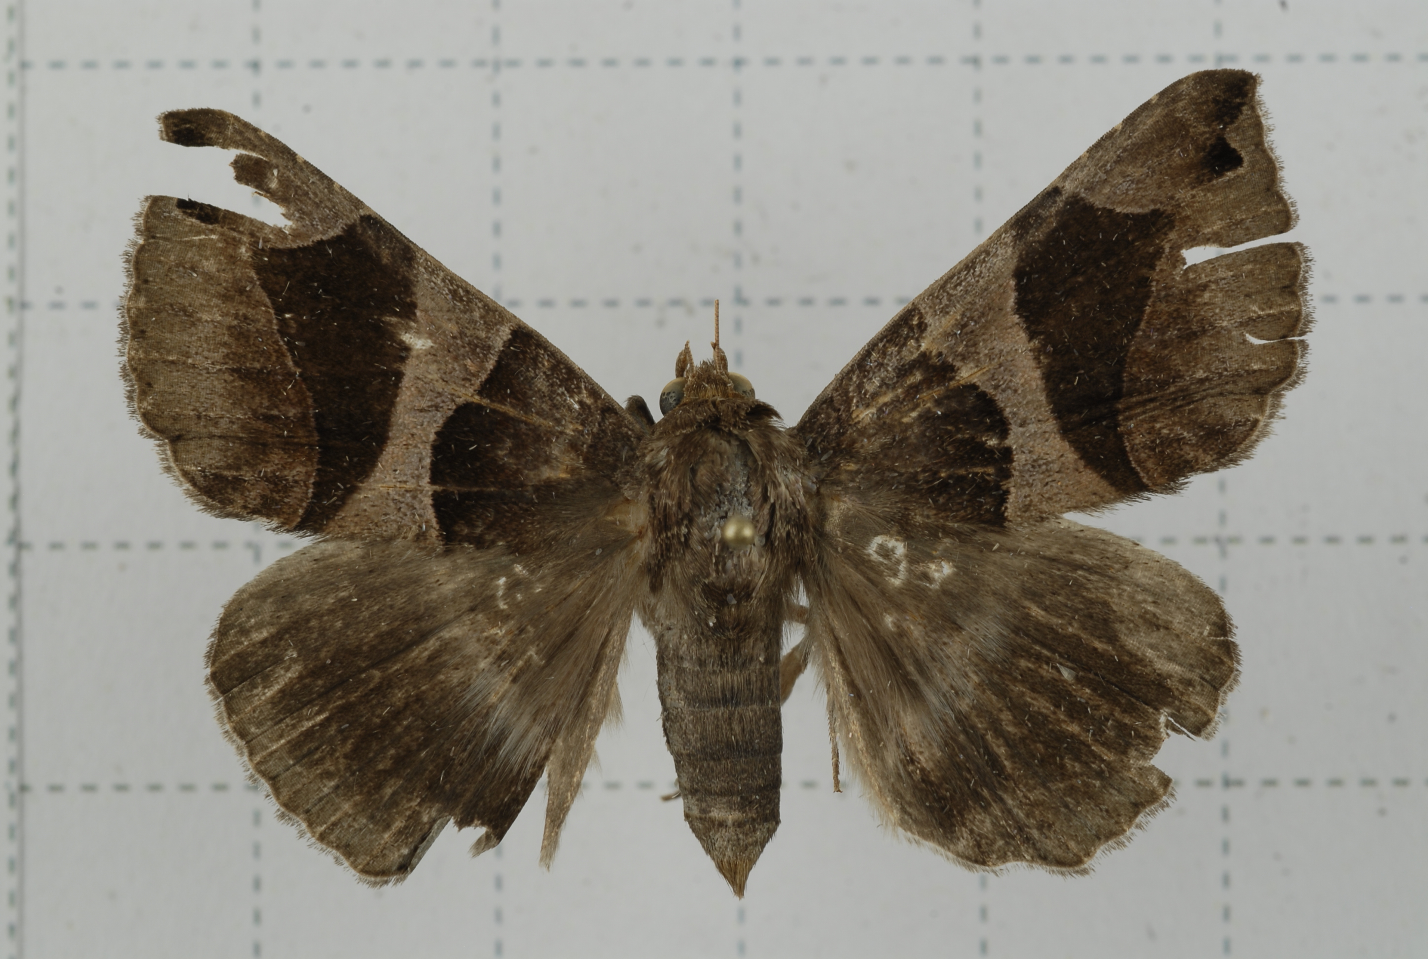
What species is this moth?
Bastilla arcuata
